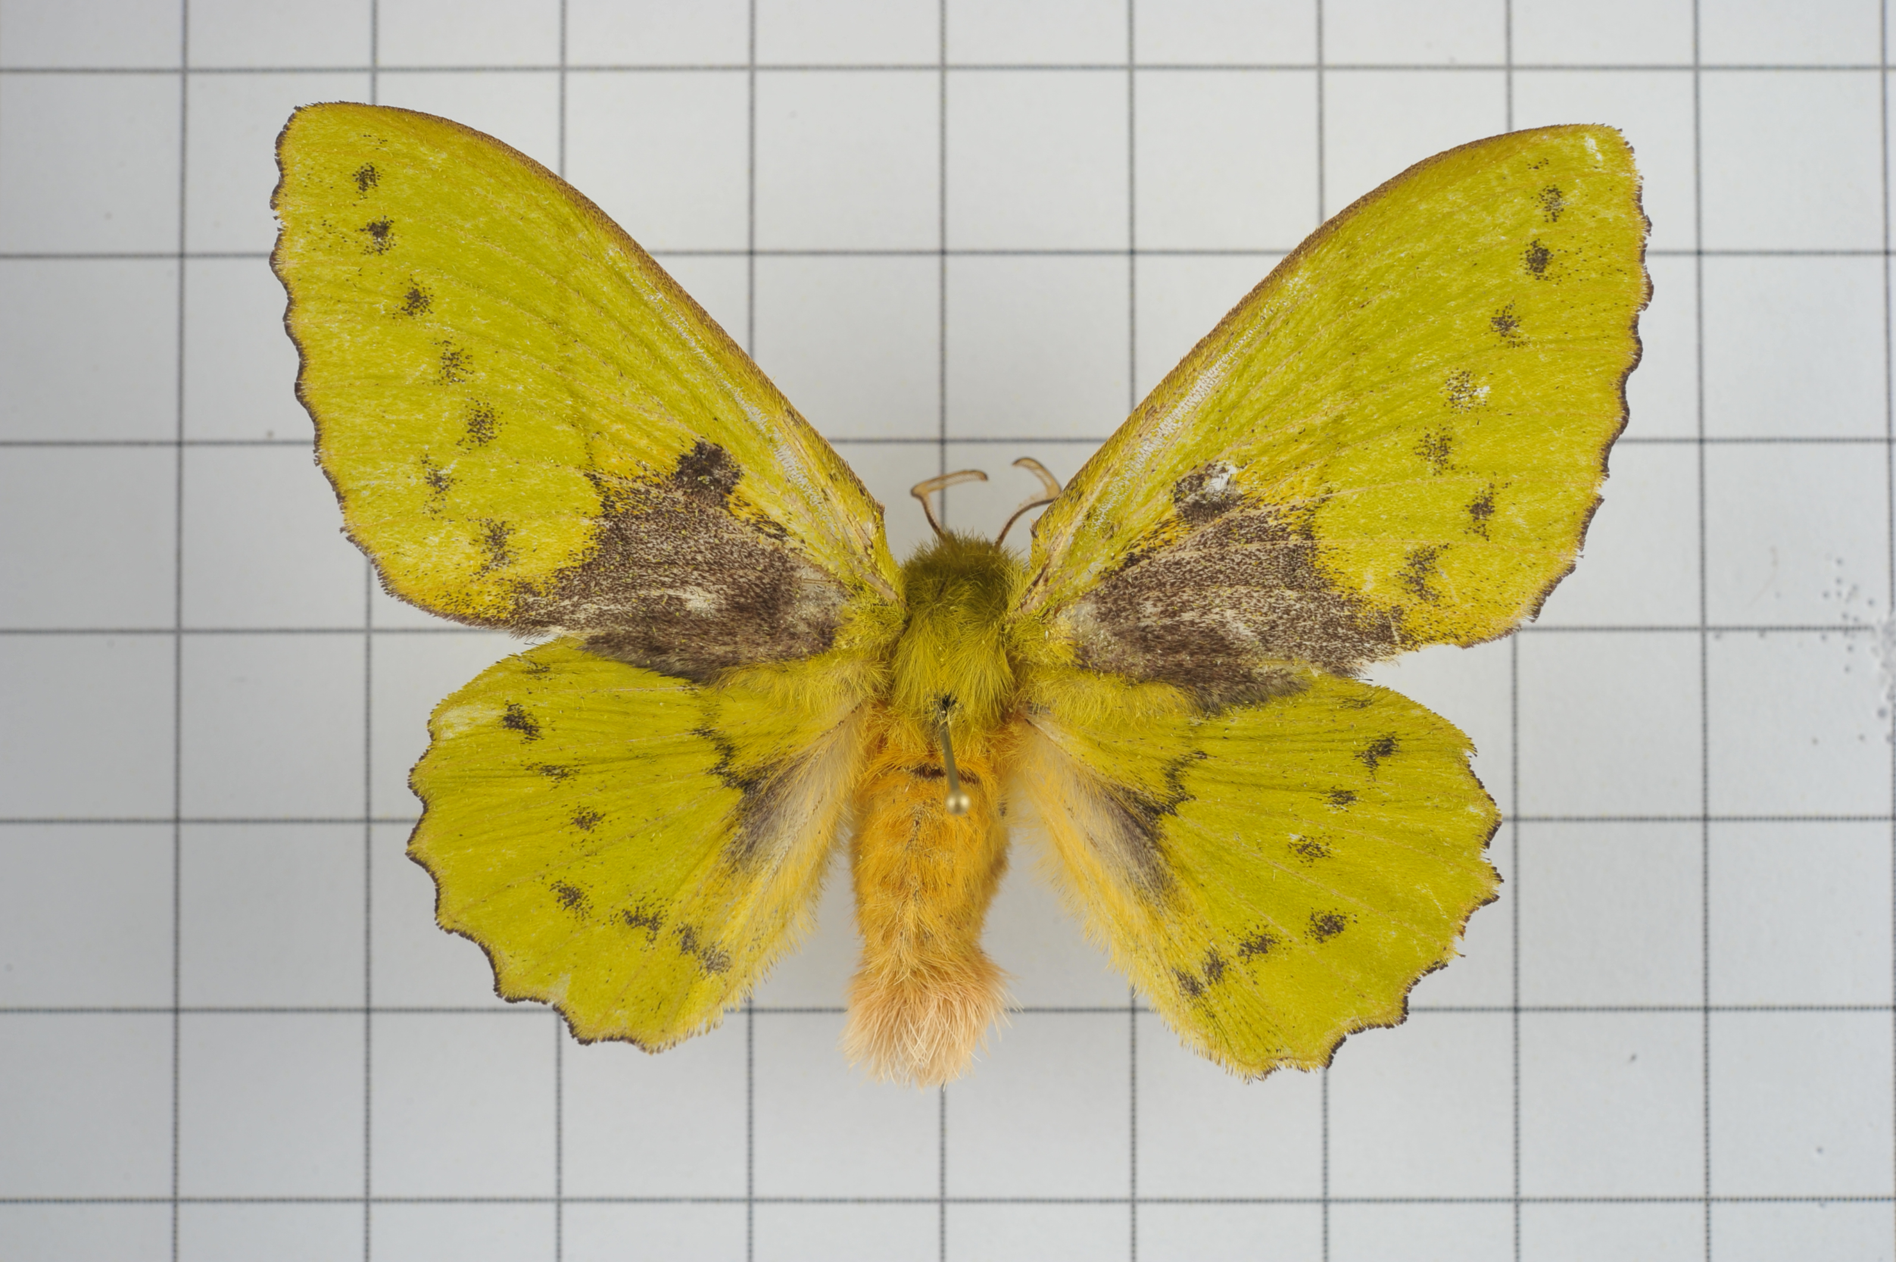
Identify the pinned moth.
Trabala vishnou guttata
